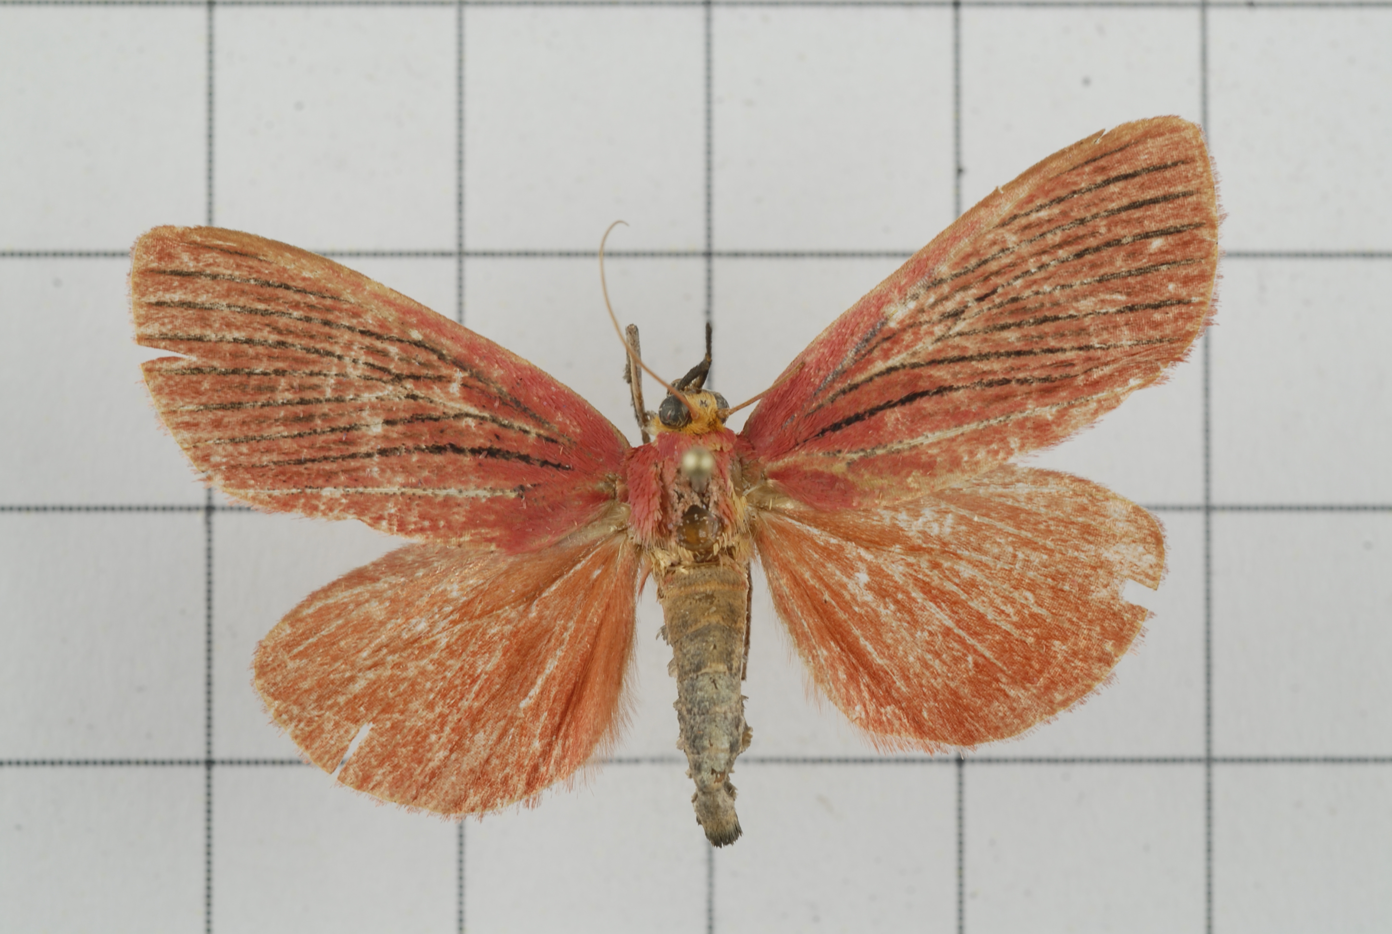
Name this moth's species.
Arctioblepsis rubida
